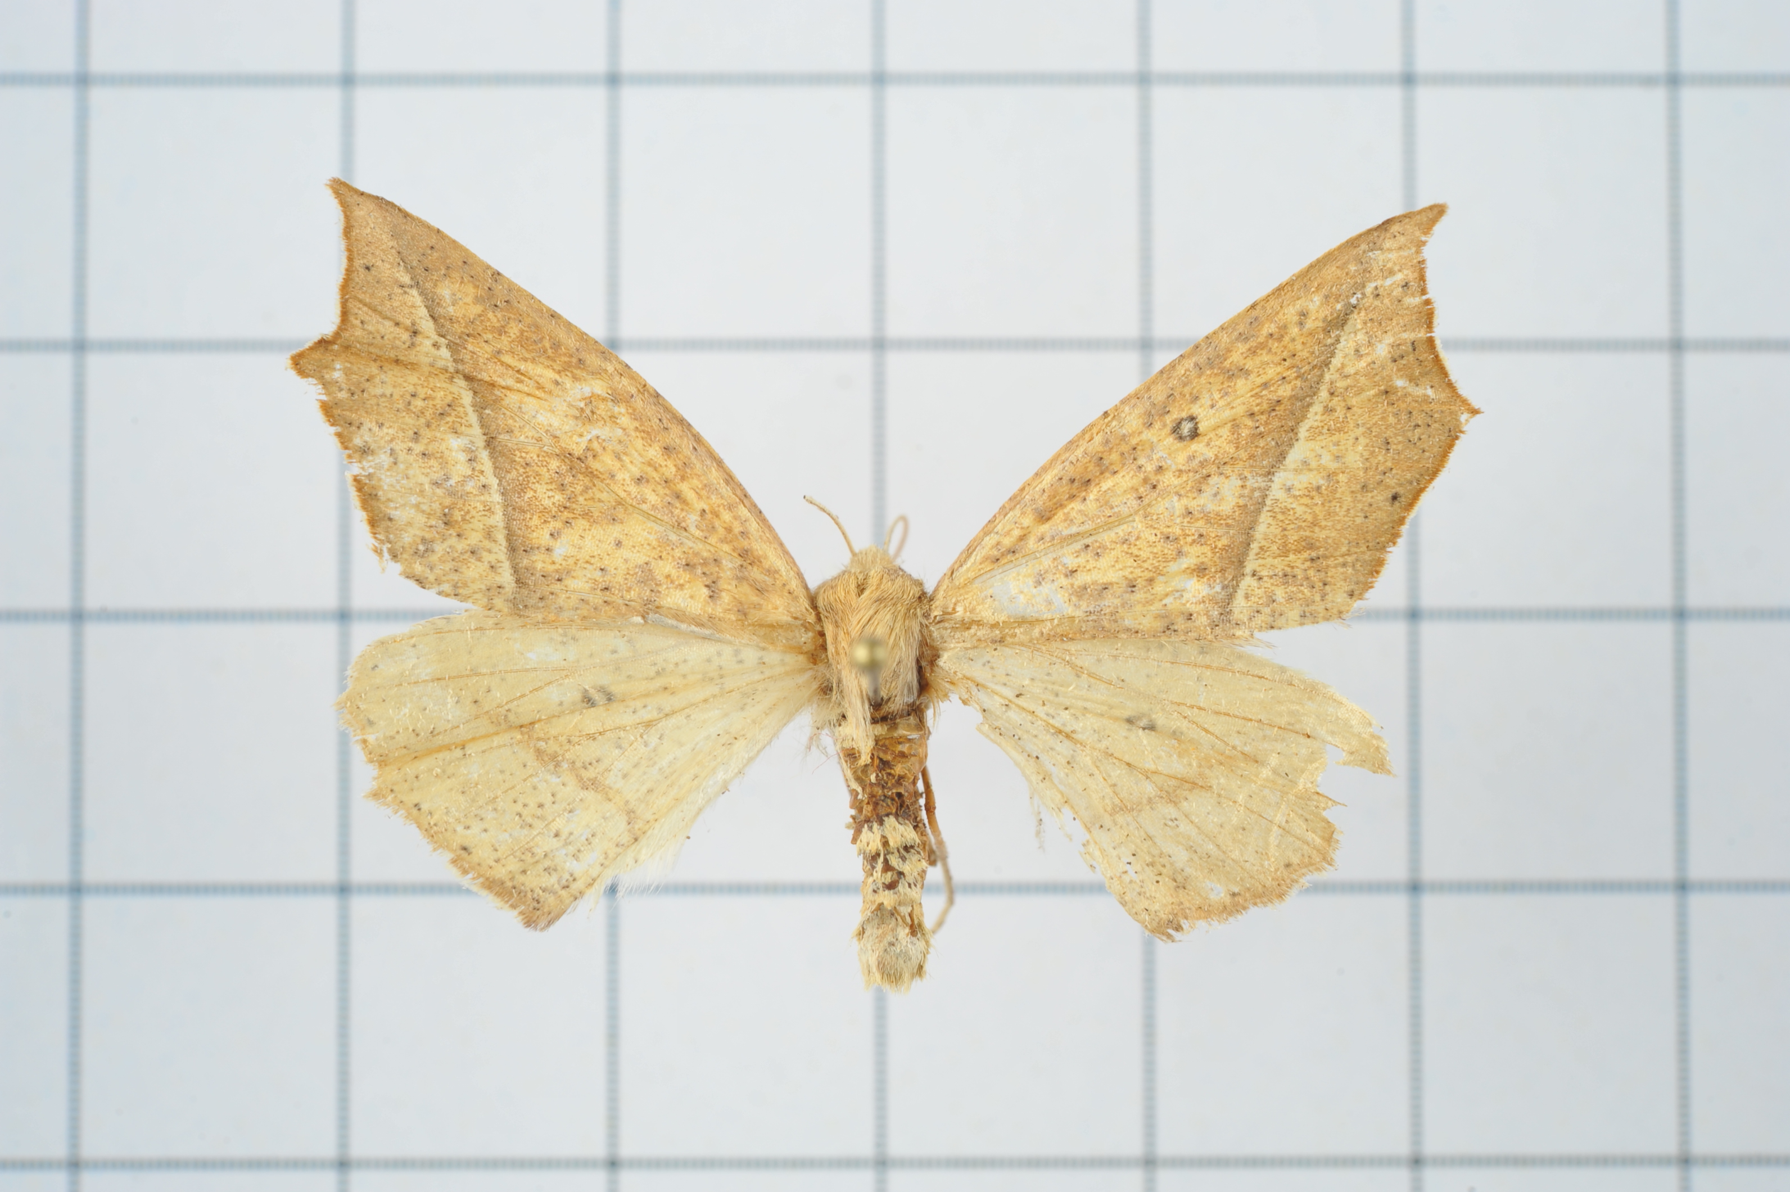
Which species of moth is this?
Odontopera albiguttulata
